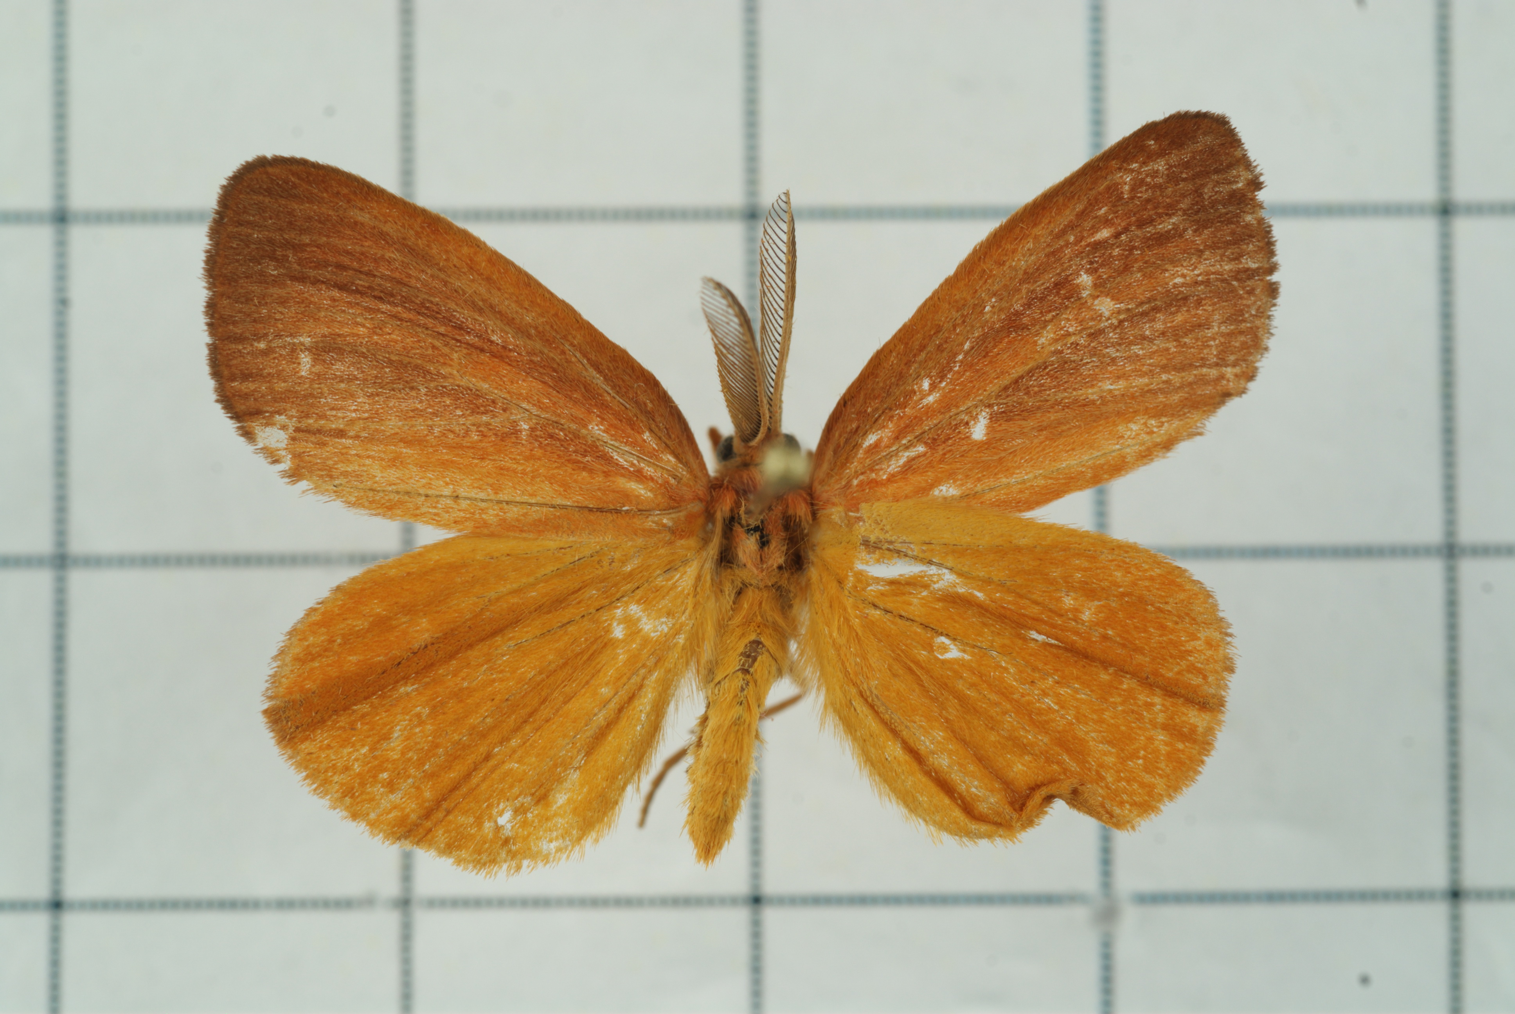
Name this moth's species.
Pantana substrigosa
